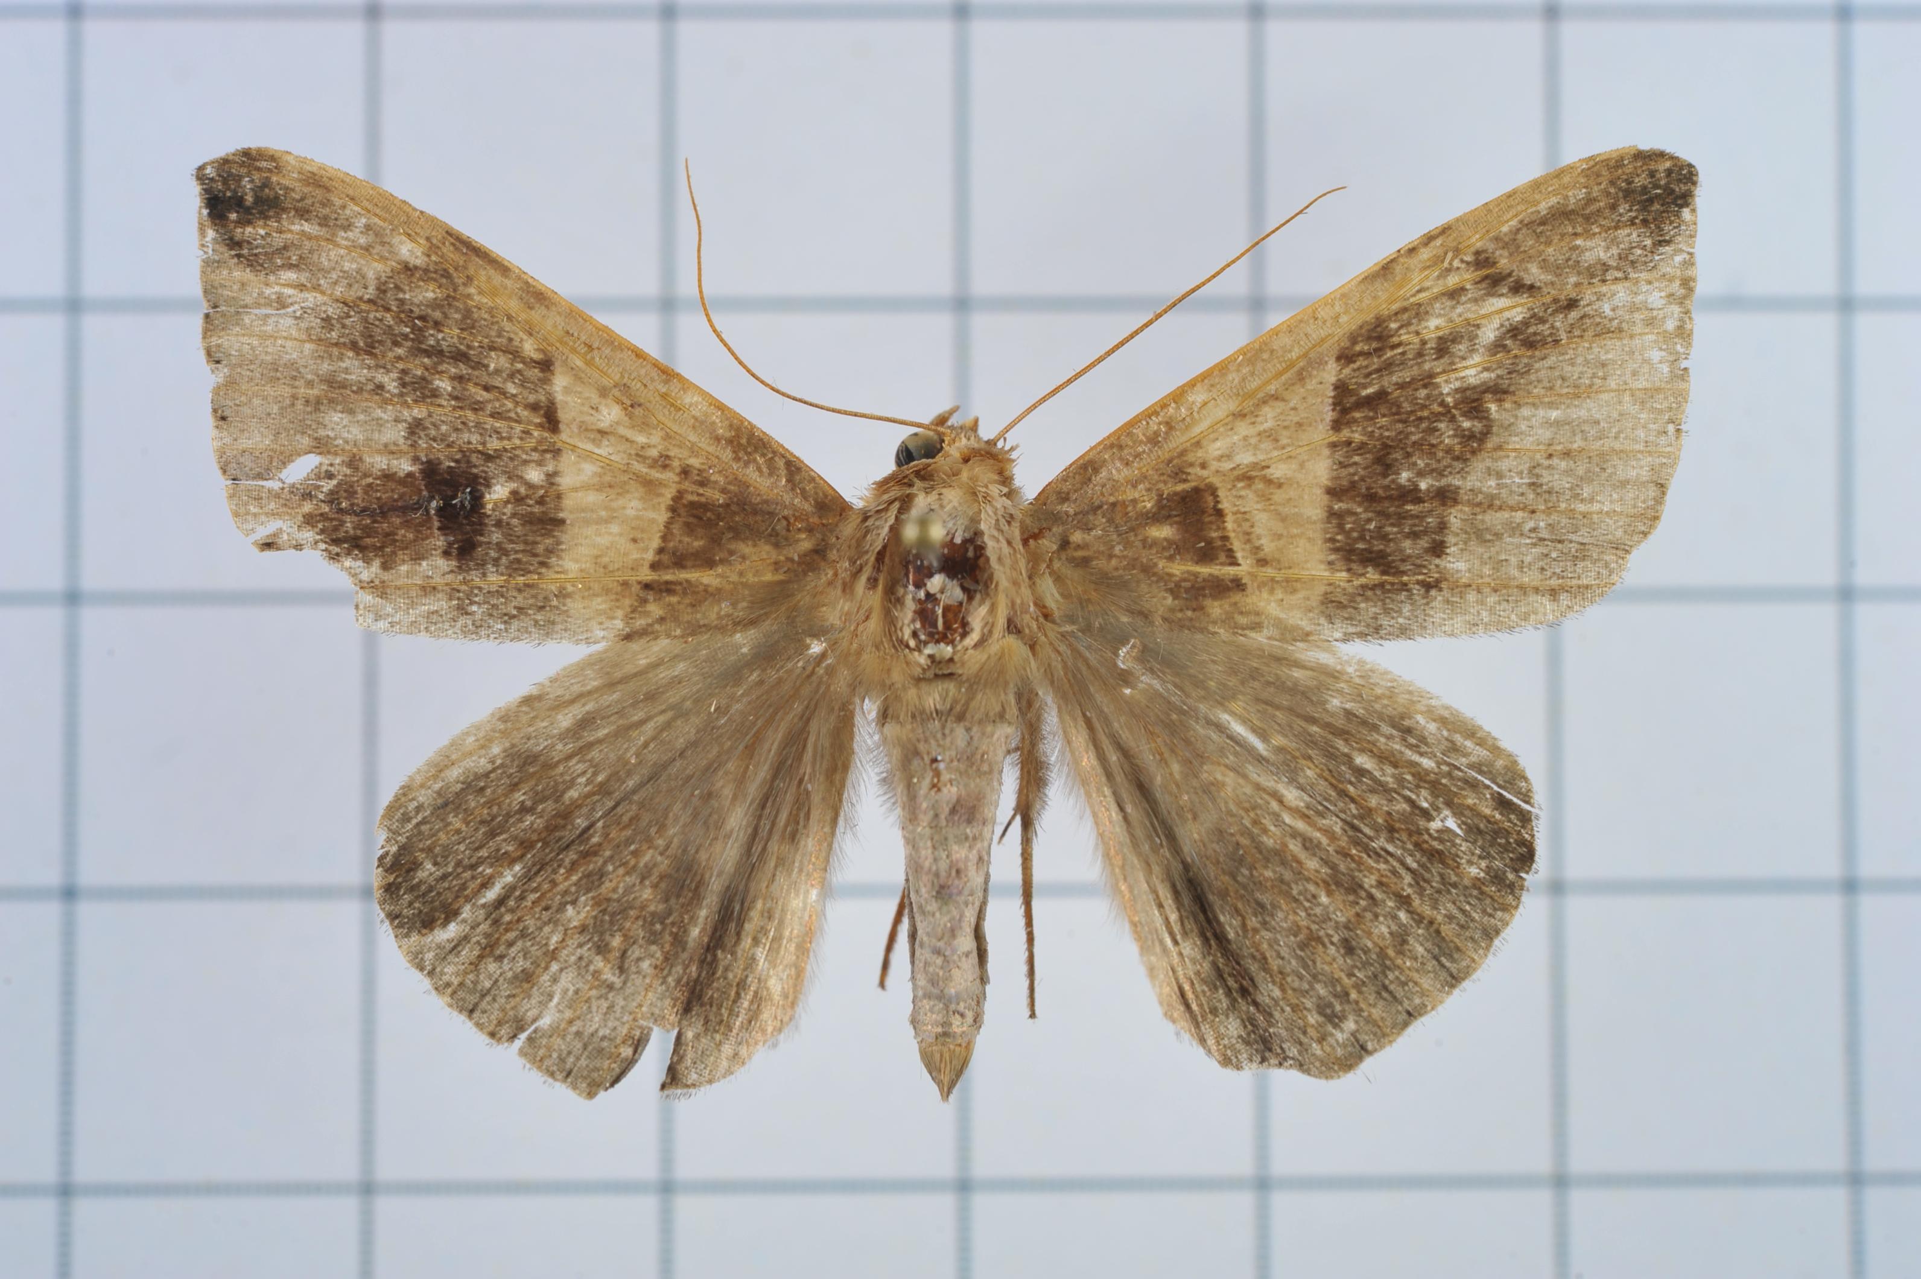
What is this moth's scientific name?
Bastilla acuta acuta
